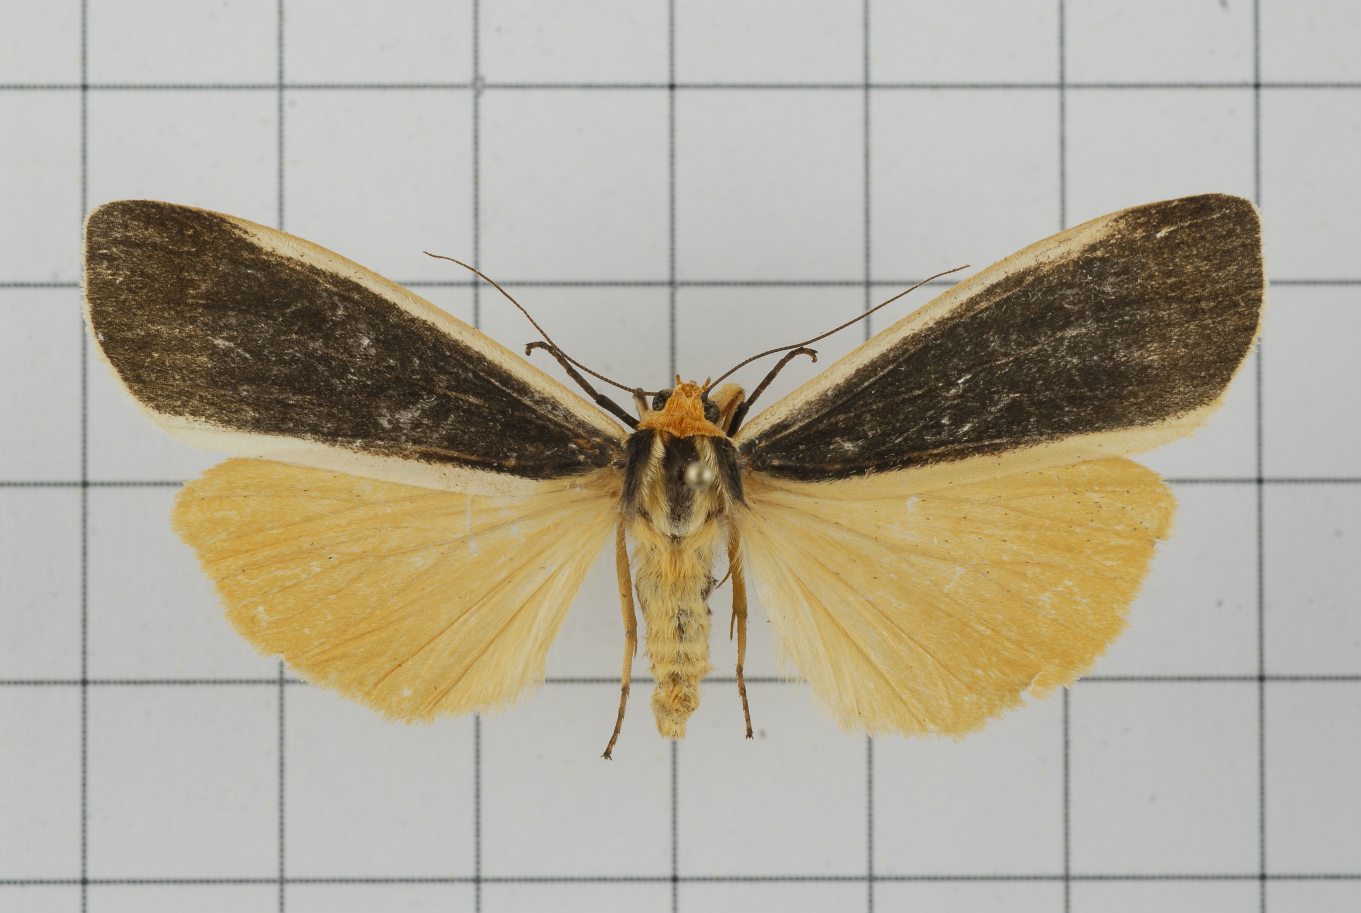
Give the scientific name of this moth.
Churinga virago
